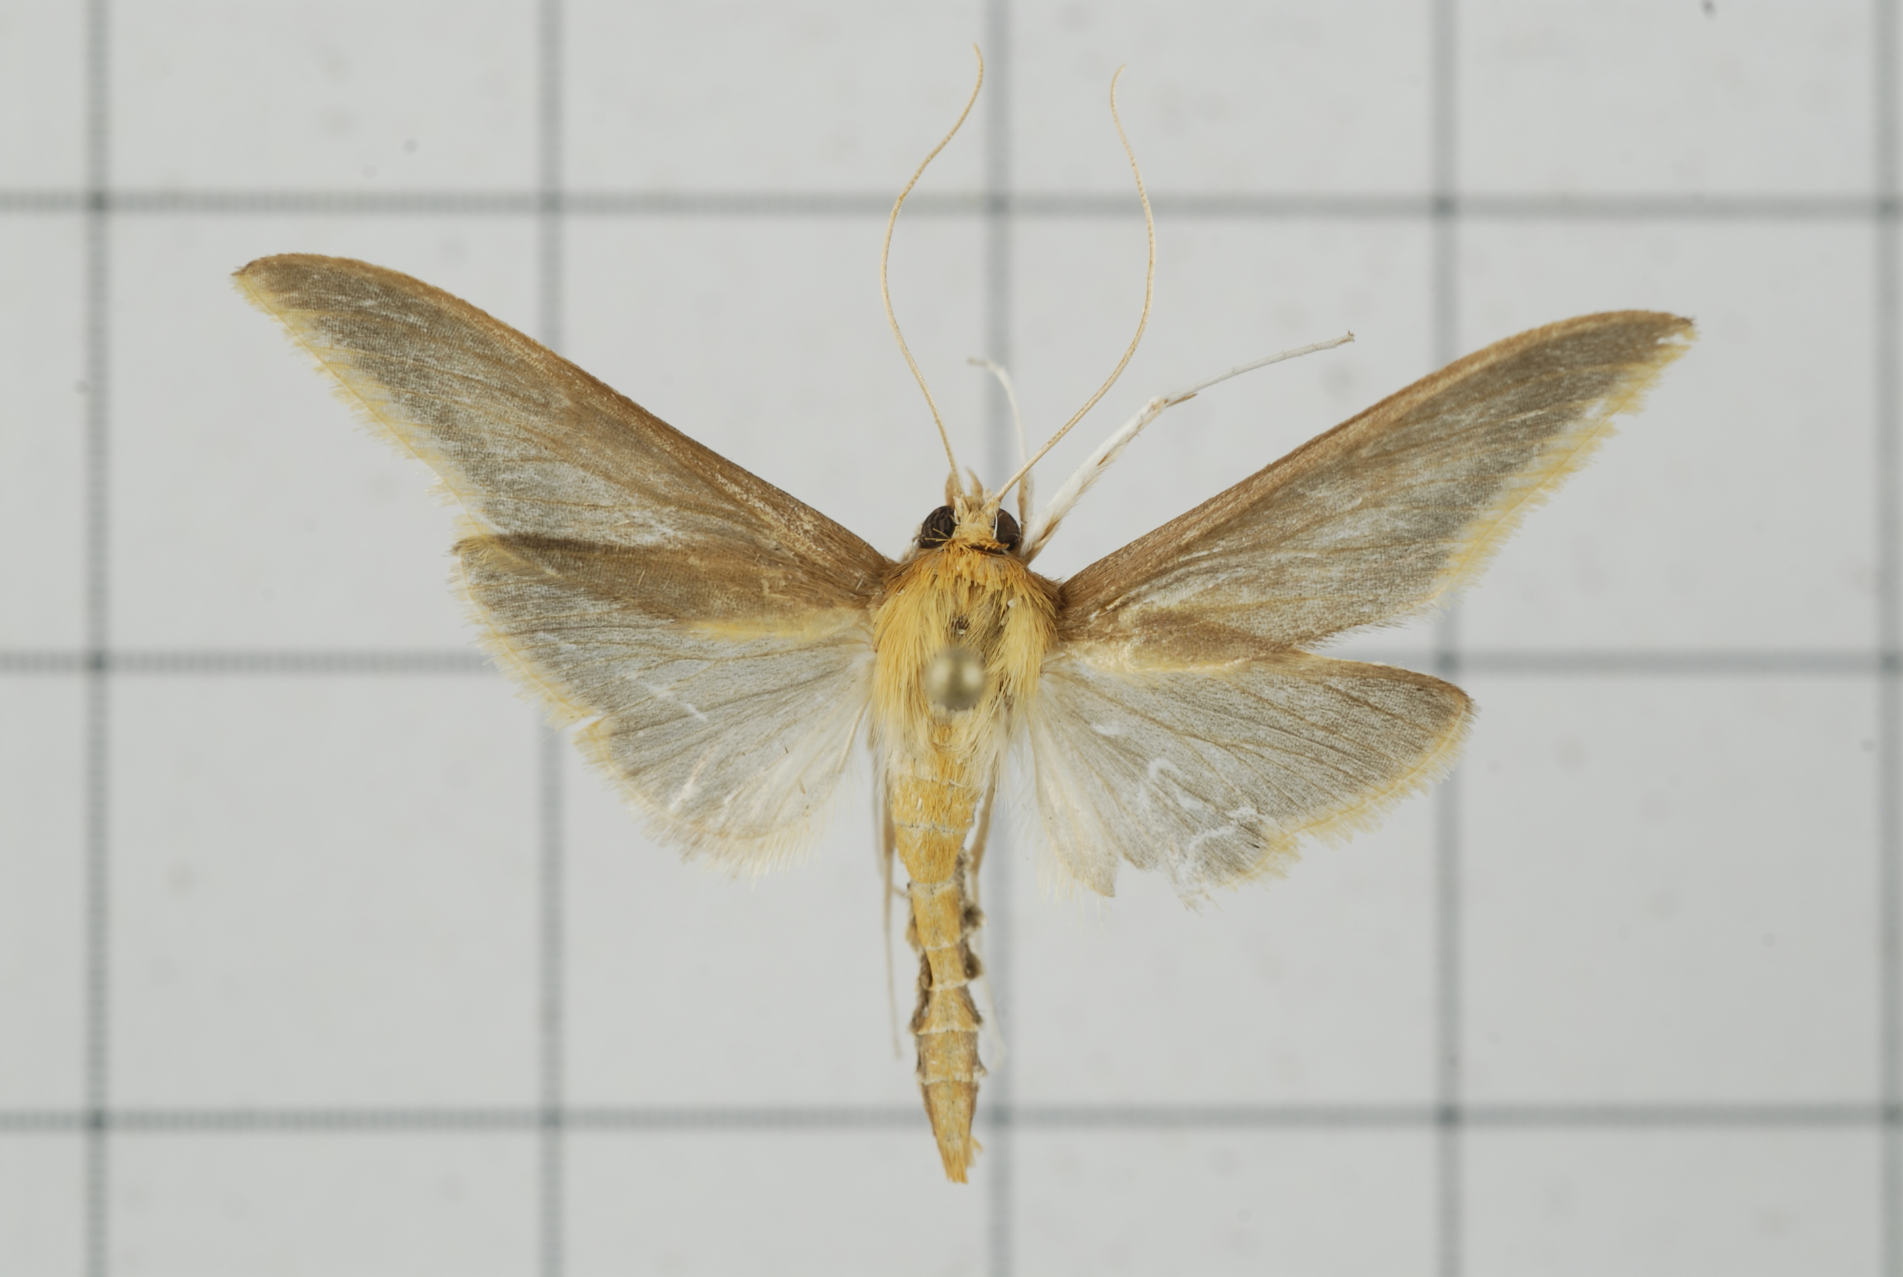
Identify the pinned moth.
Circobotys aurealis
